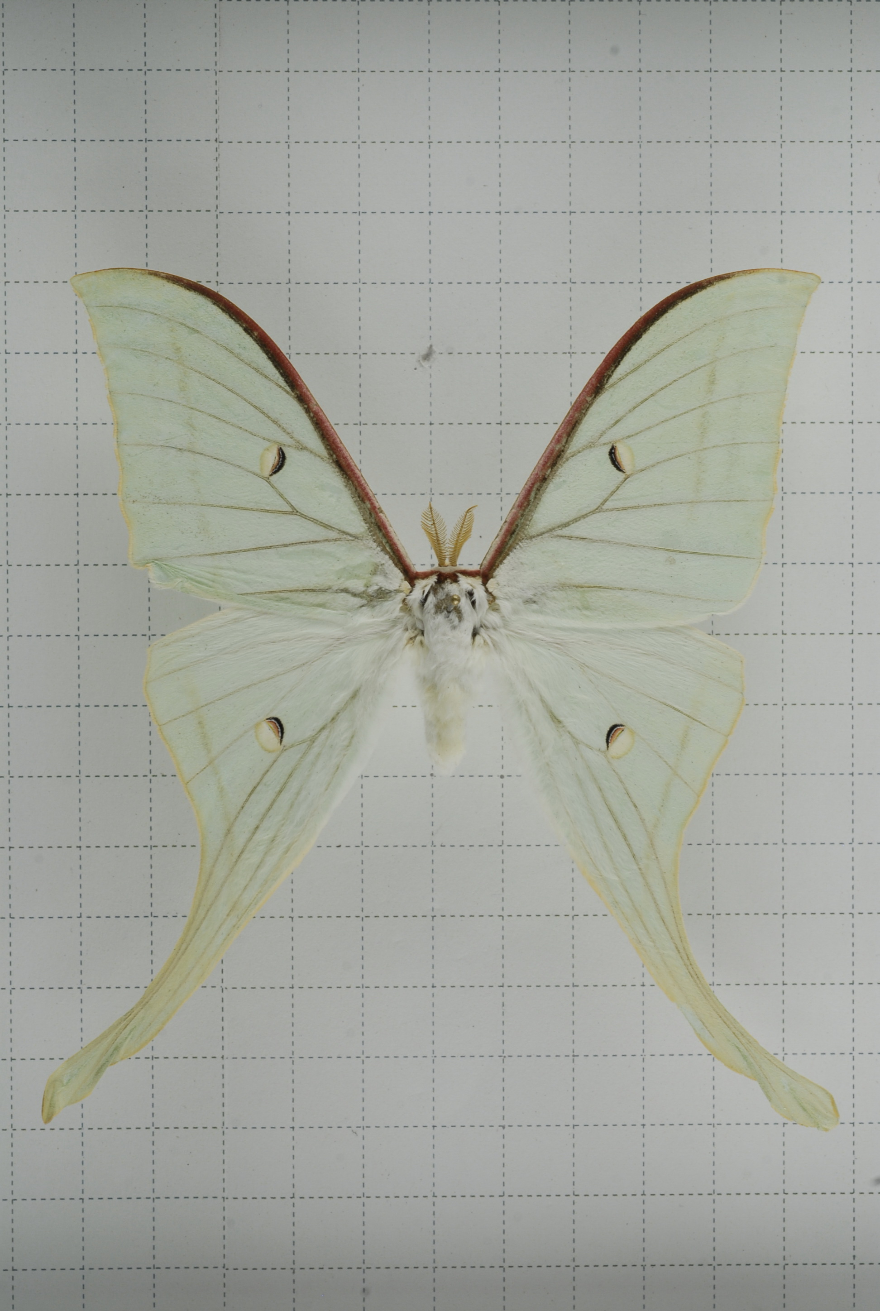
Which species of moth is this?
Actias ningpoana ningtaiwana
